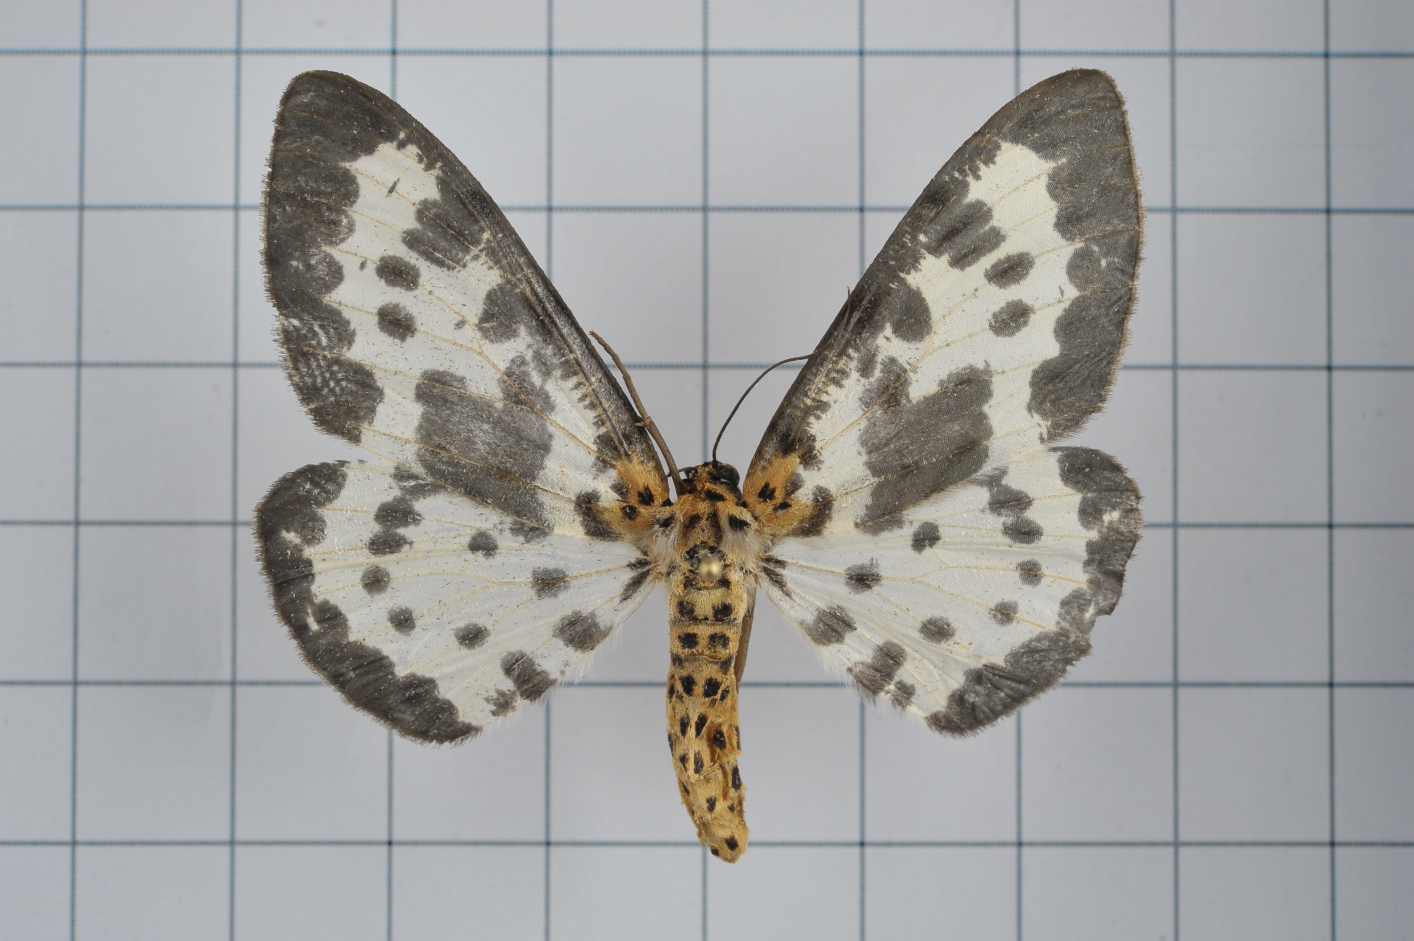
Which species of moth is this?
Percnia longitermen
